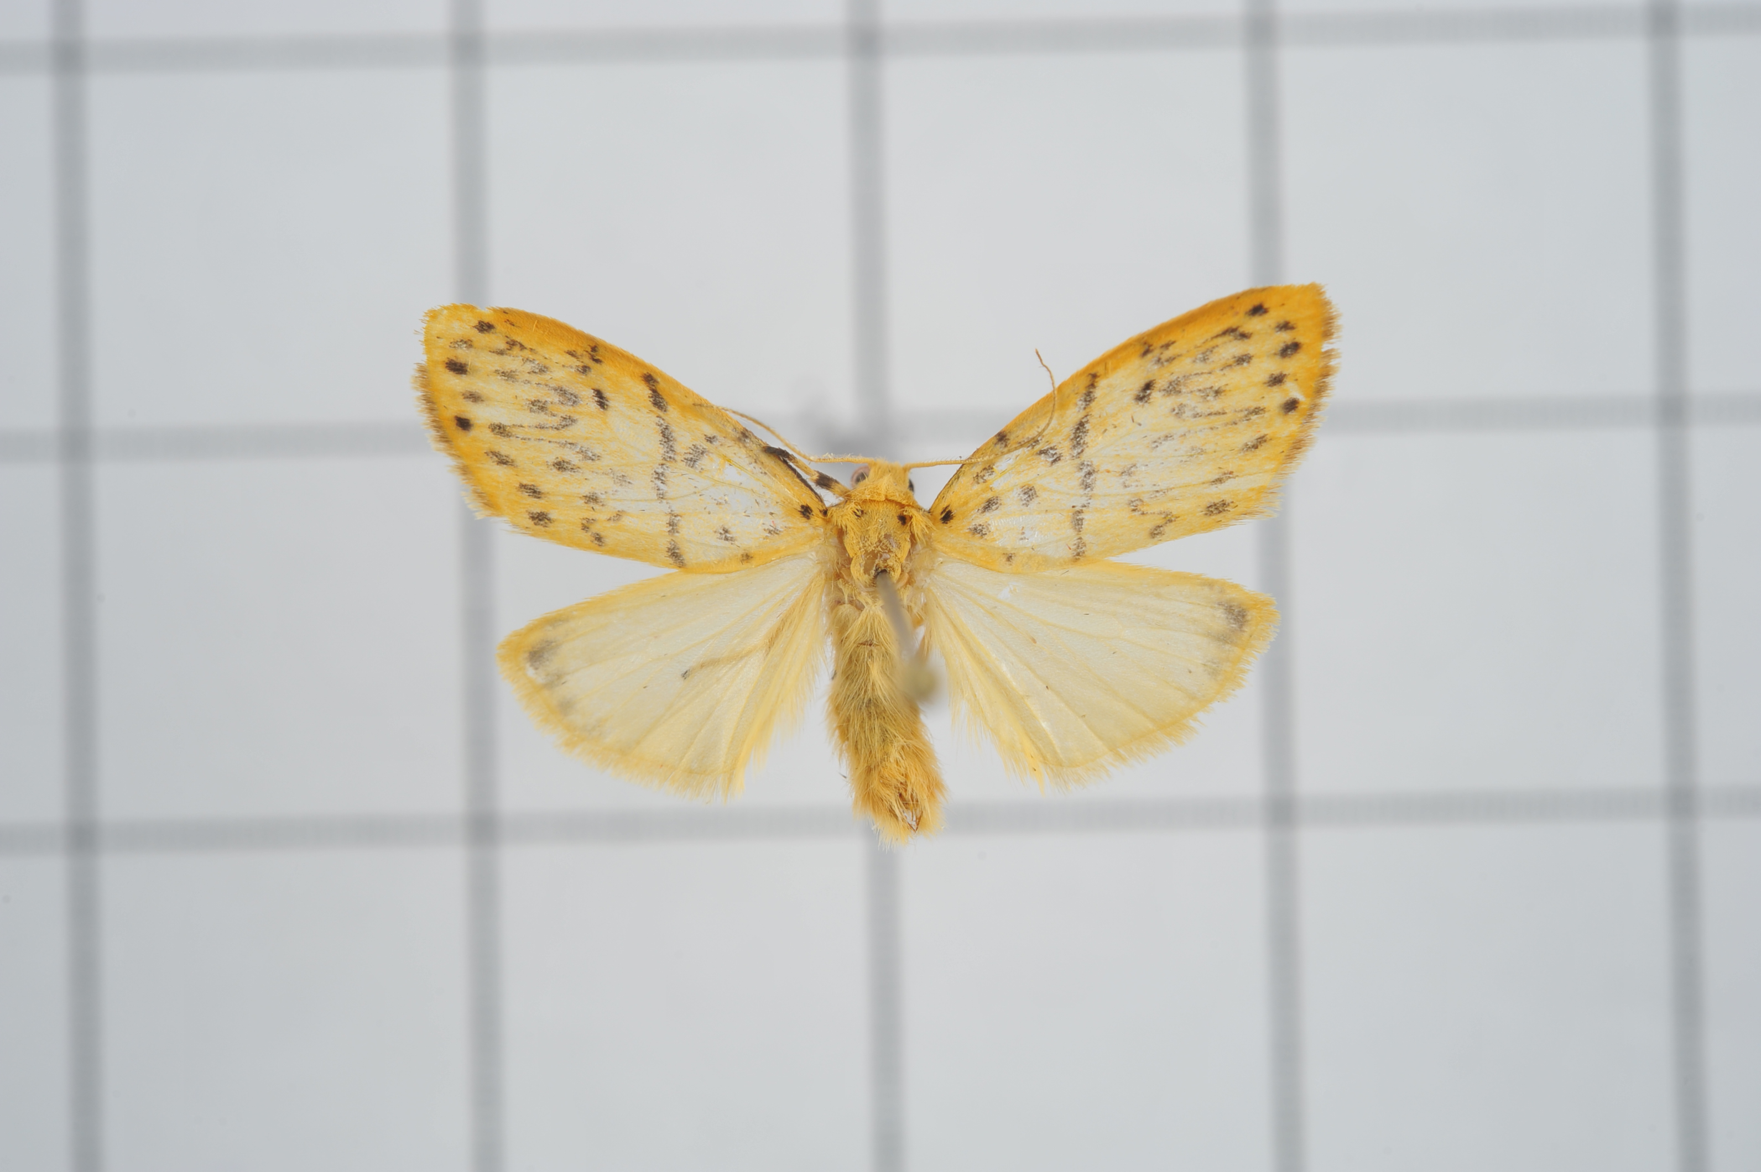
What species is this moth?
Huangilene alikangiae alikangiae
